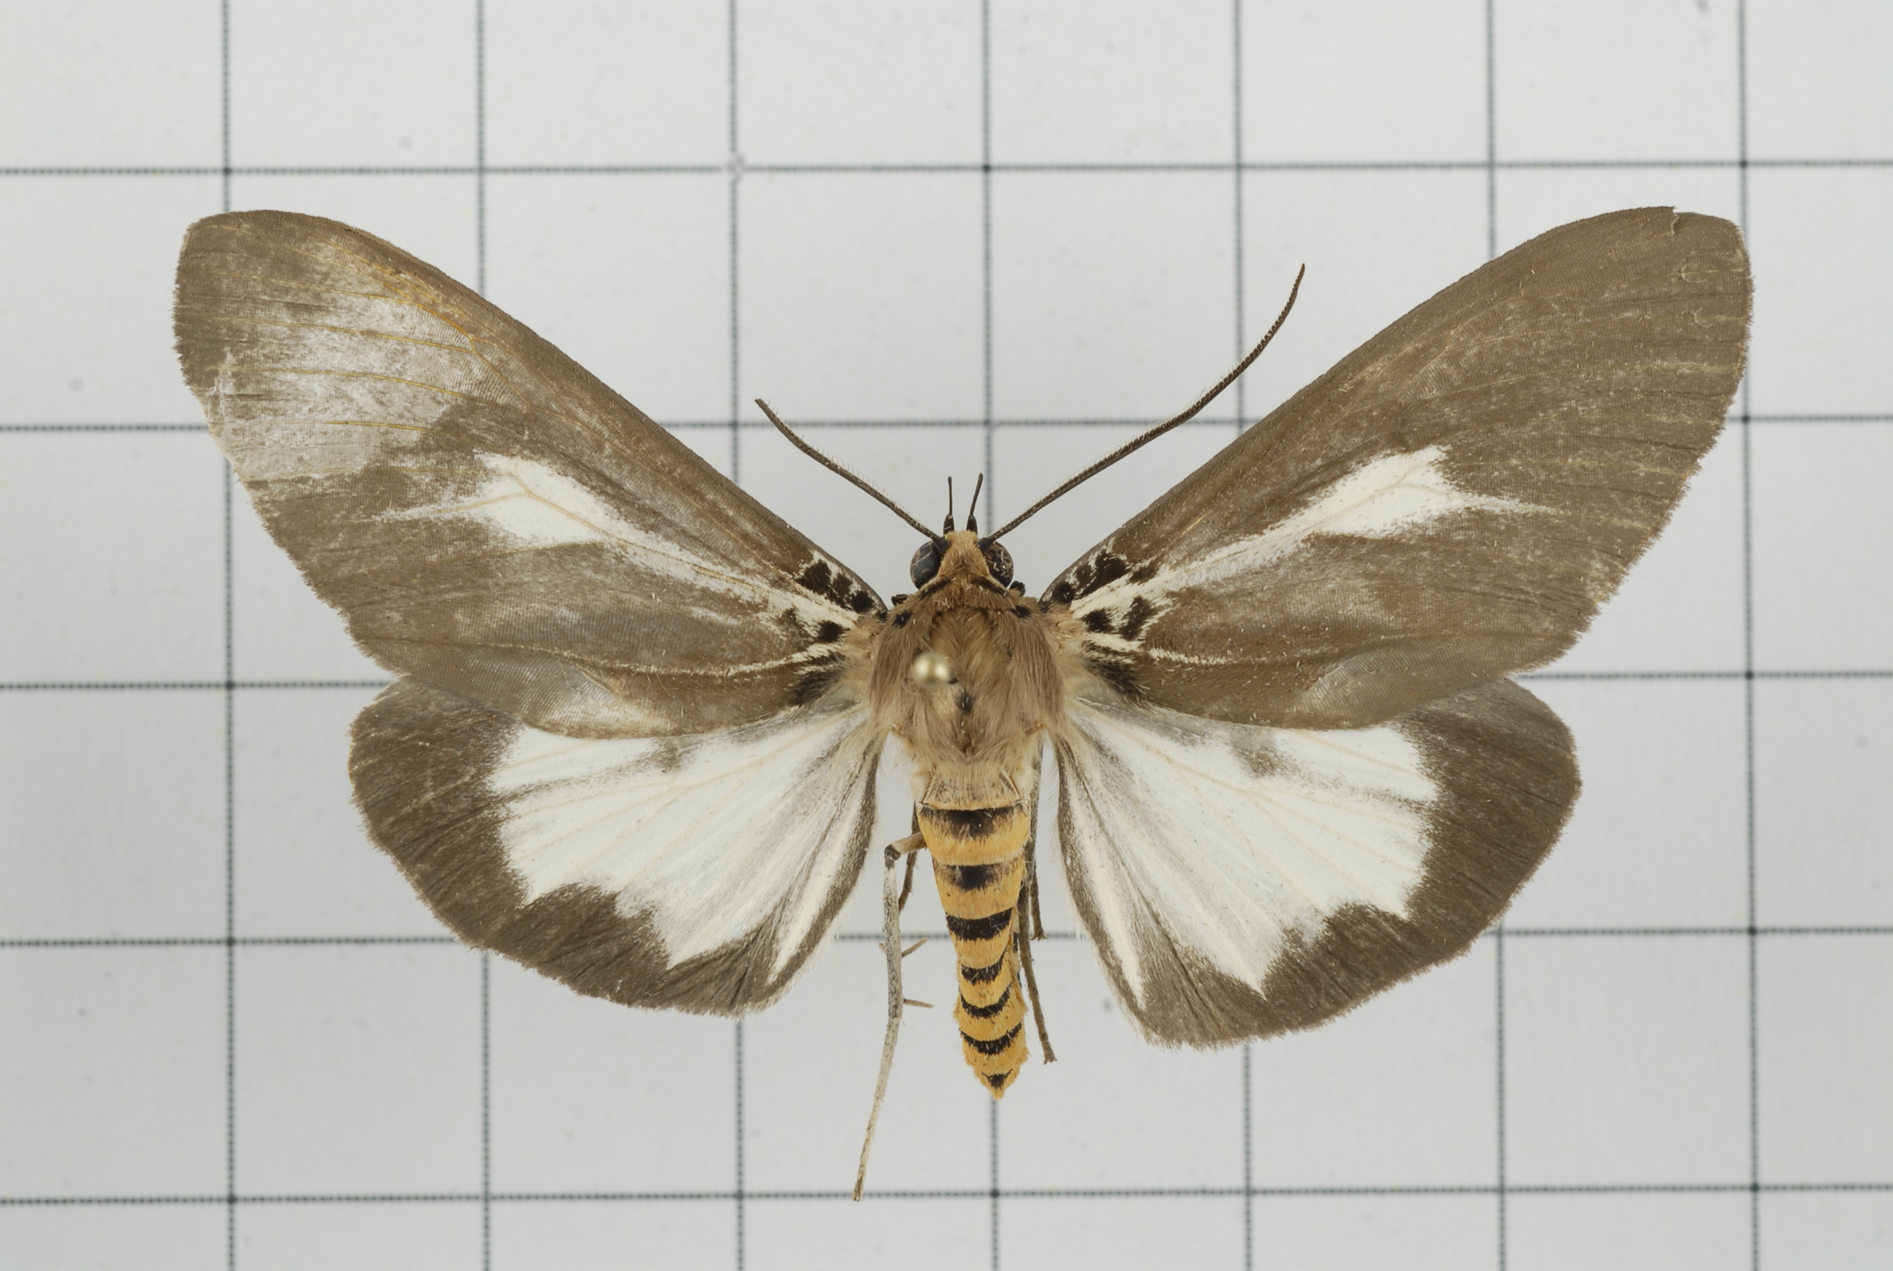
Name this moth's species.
Asota heliconia zebrina
